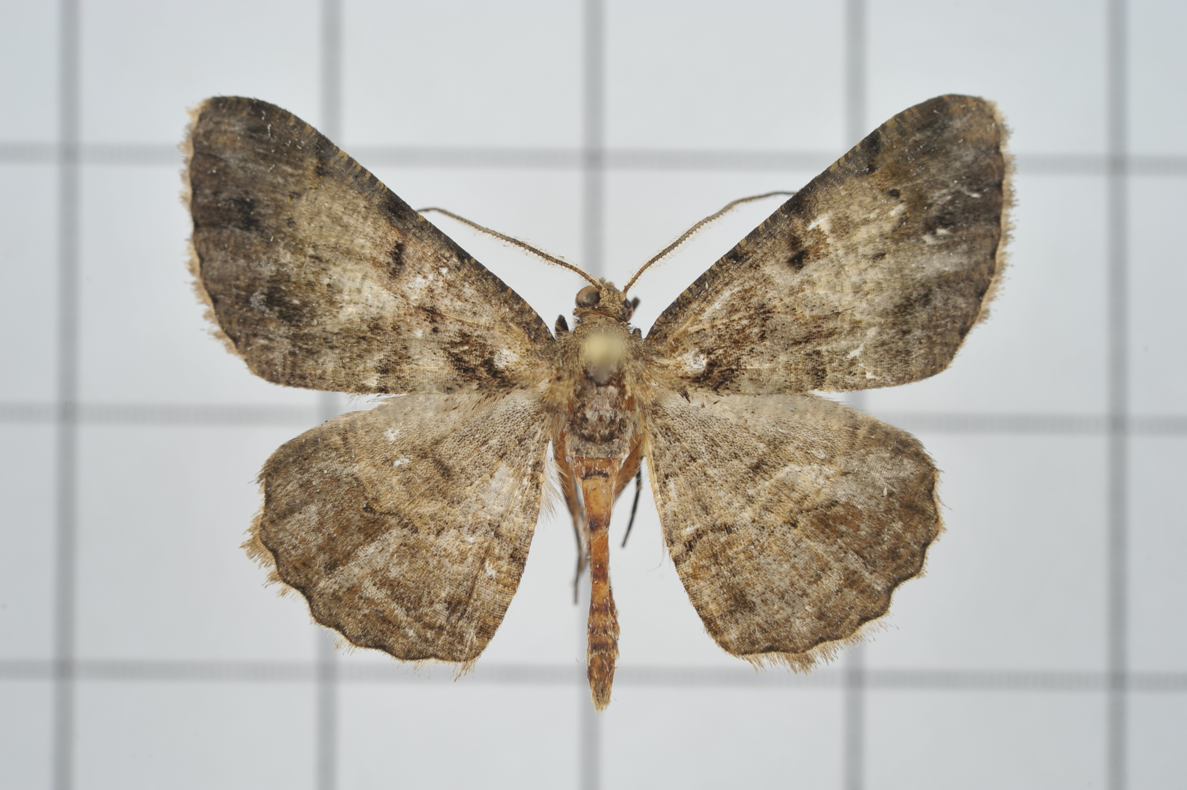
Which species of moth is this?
Psilalcis pulveraria
